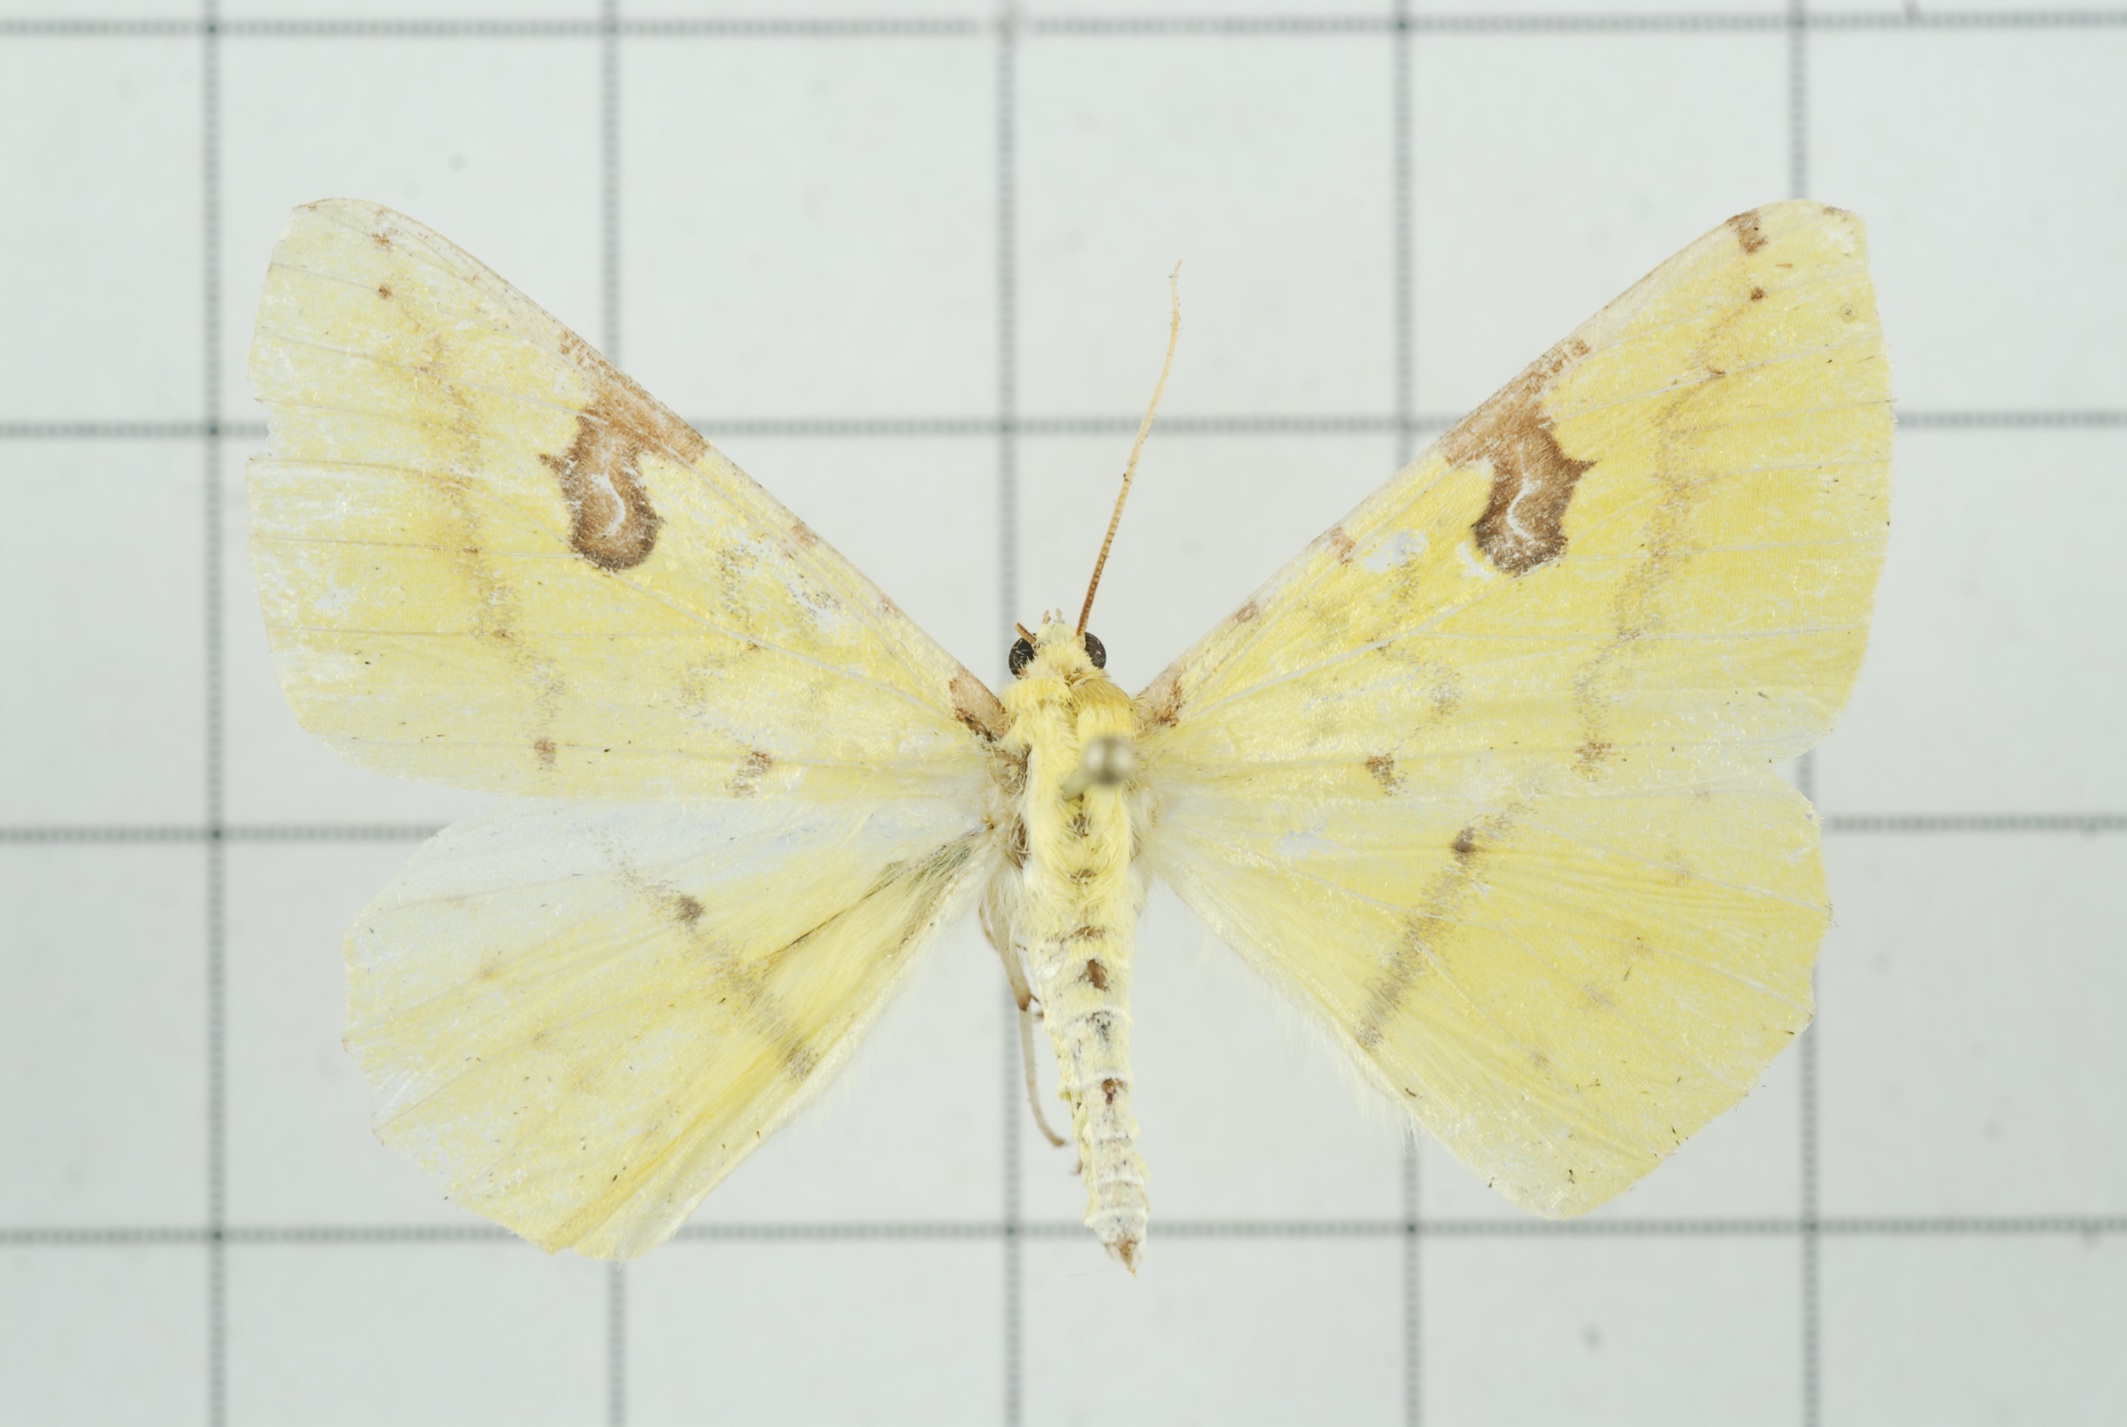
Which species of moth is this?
Opisthograptis punctilineata
